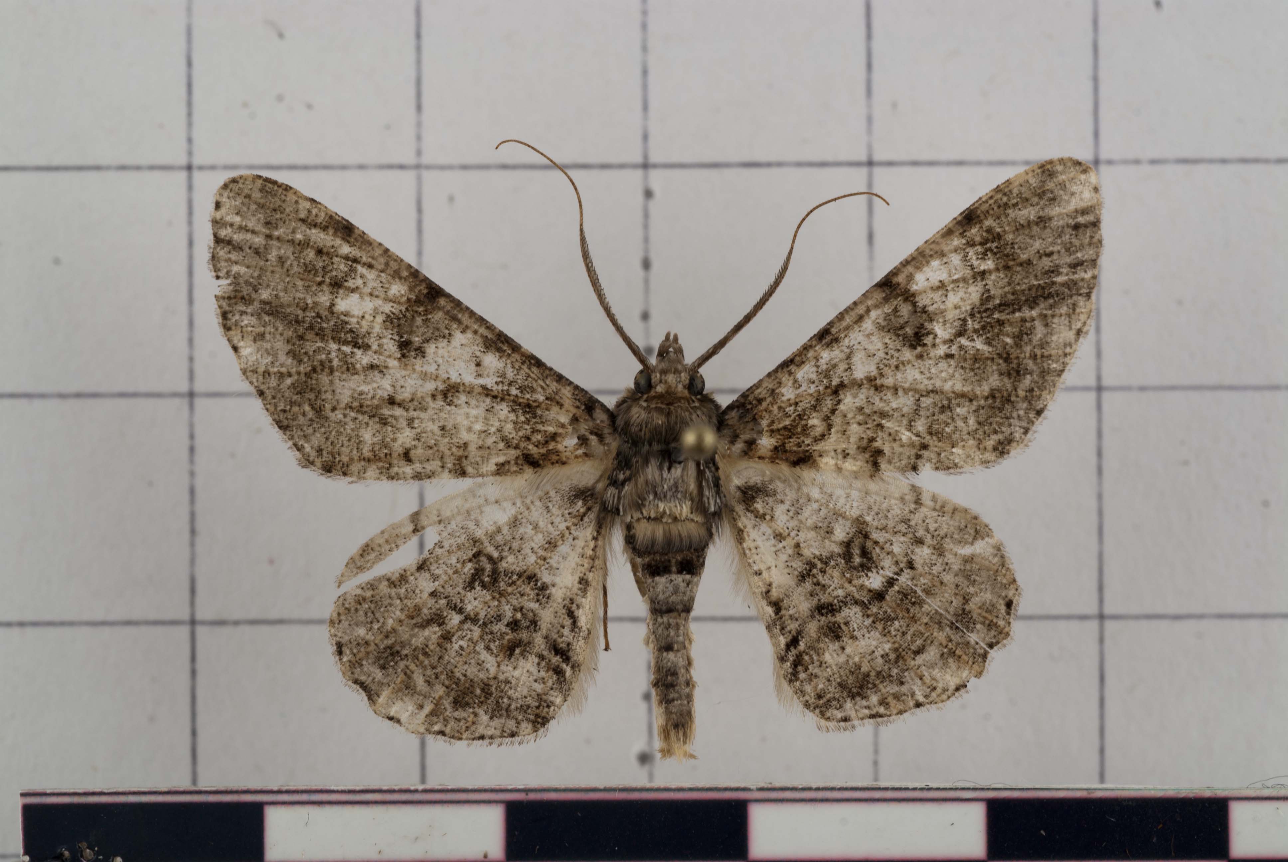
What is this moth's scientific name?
Cleora alienaria
